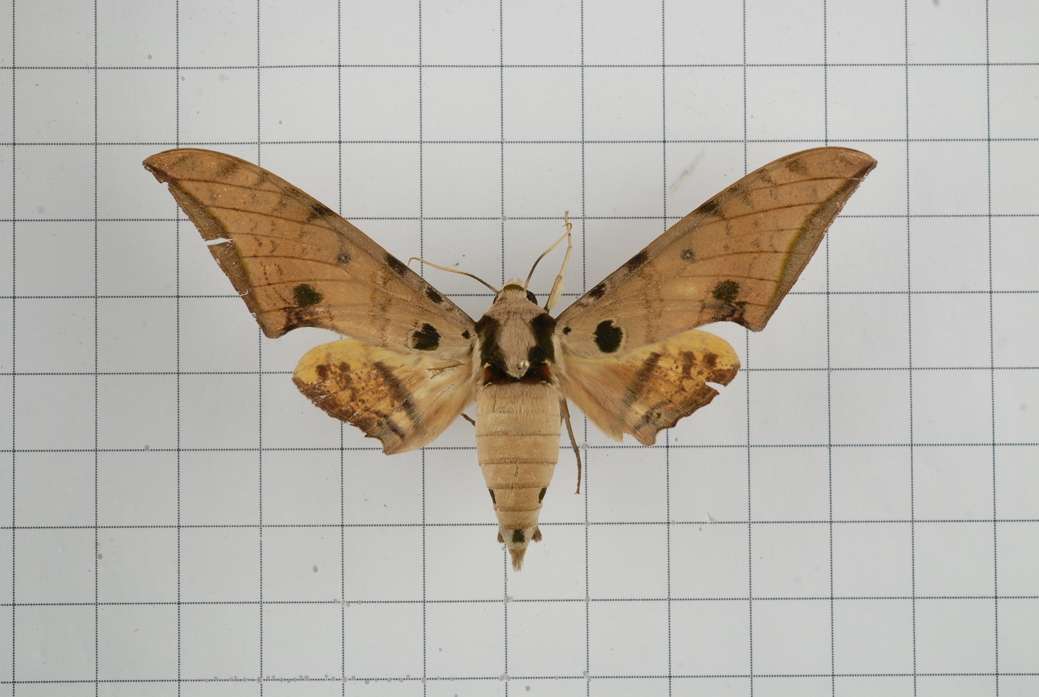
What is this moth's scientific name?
Ambulyx ochracea ochracea
